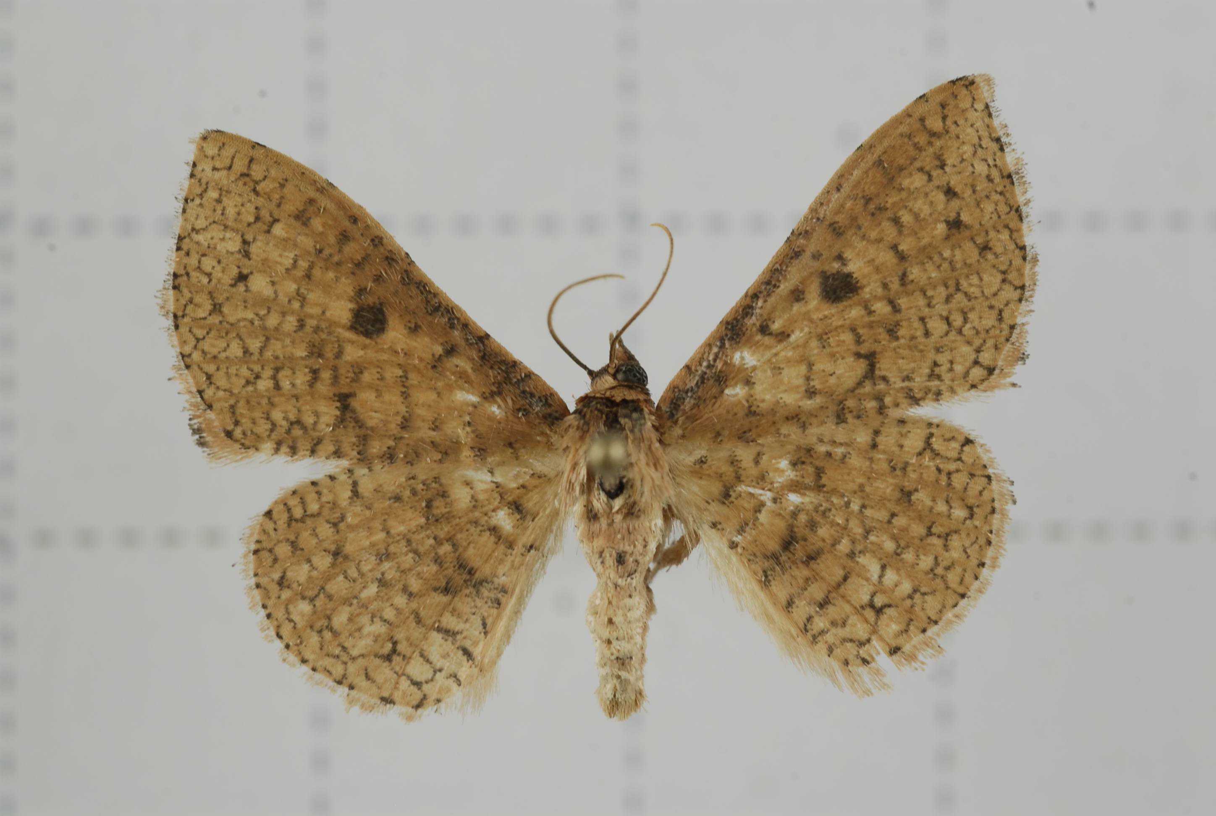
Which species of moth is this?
Herimba formosa
